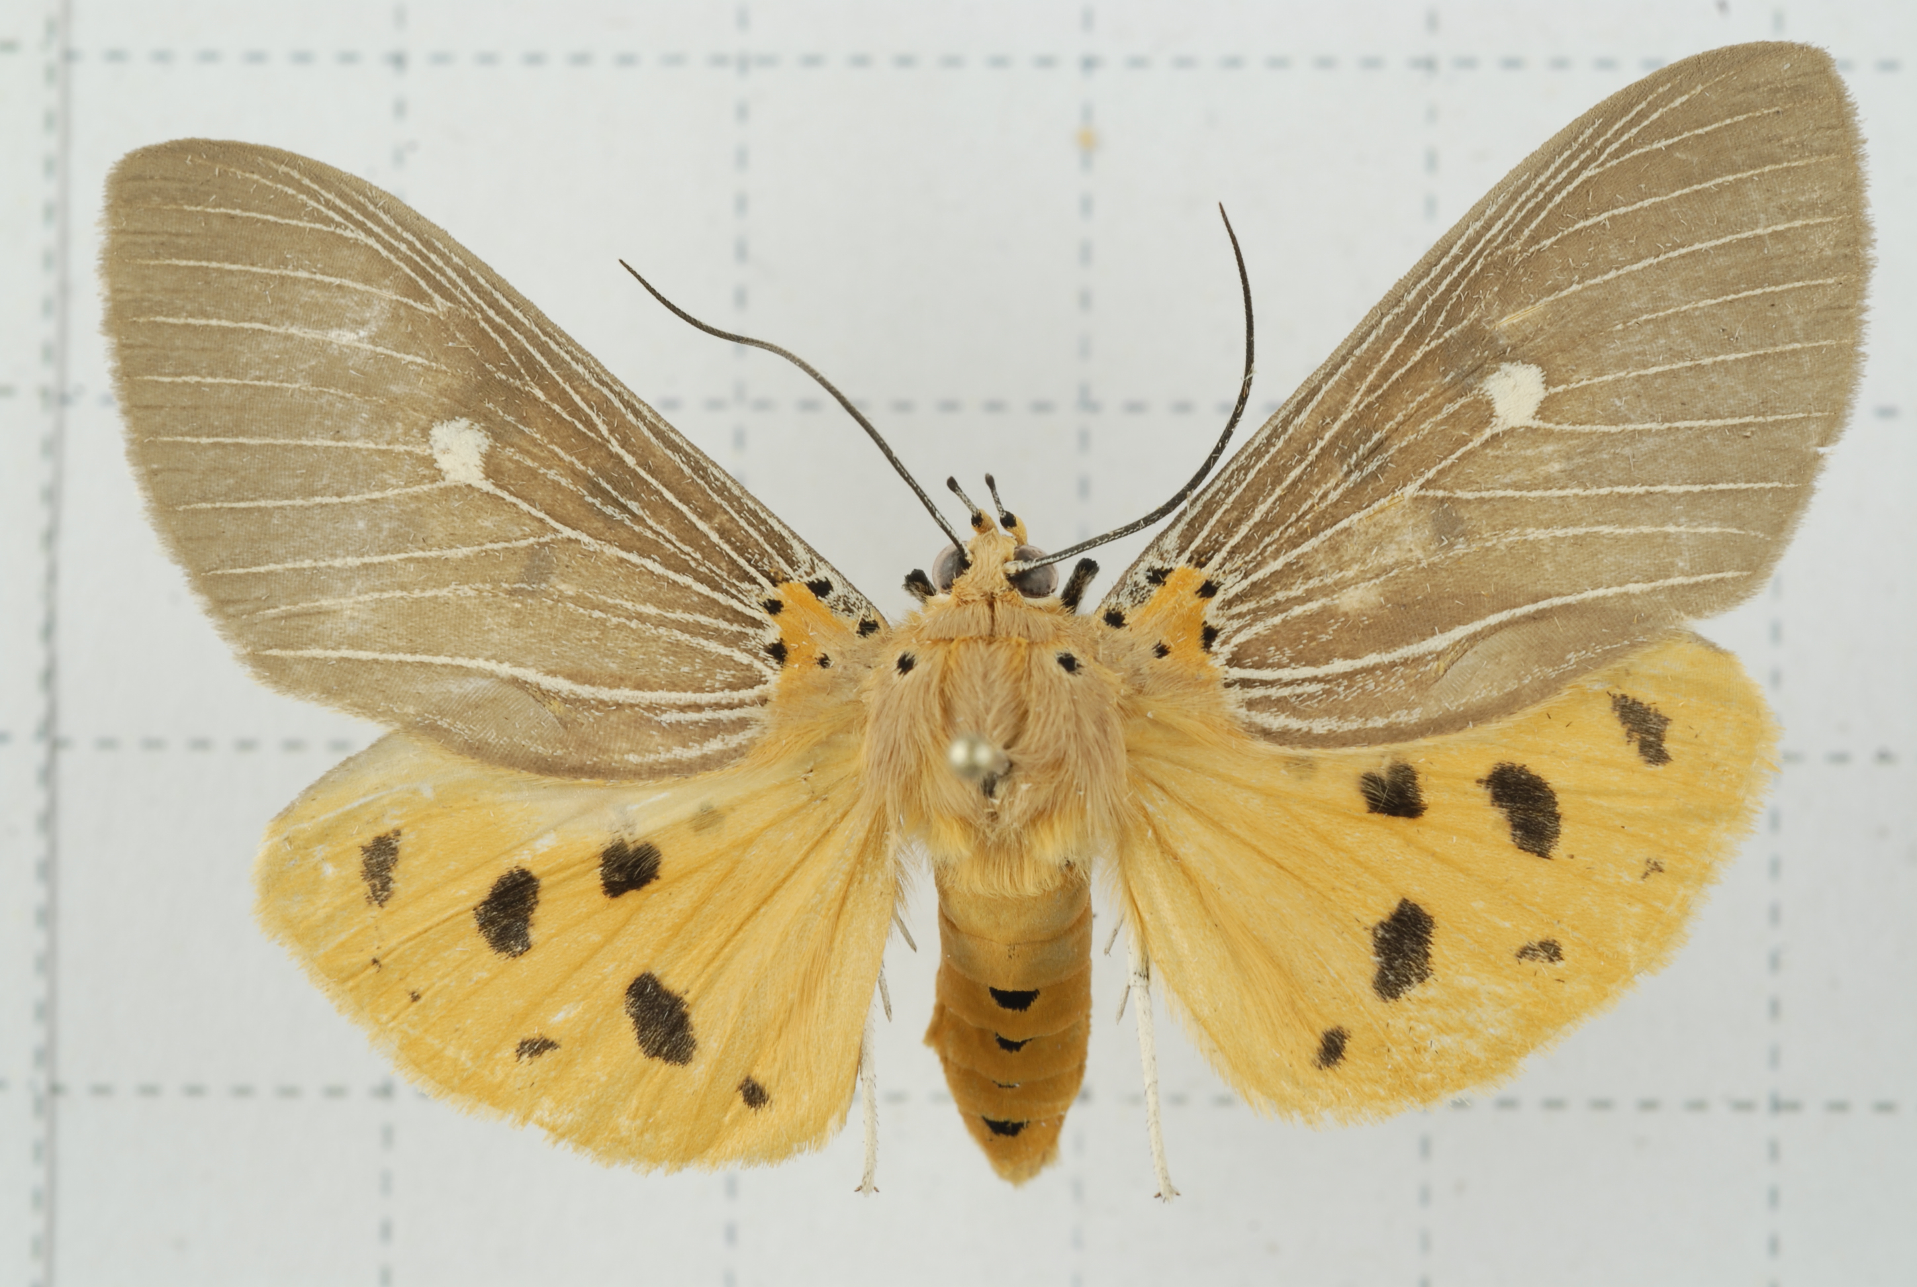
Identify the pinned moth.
Asota caricae
